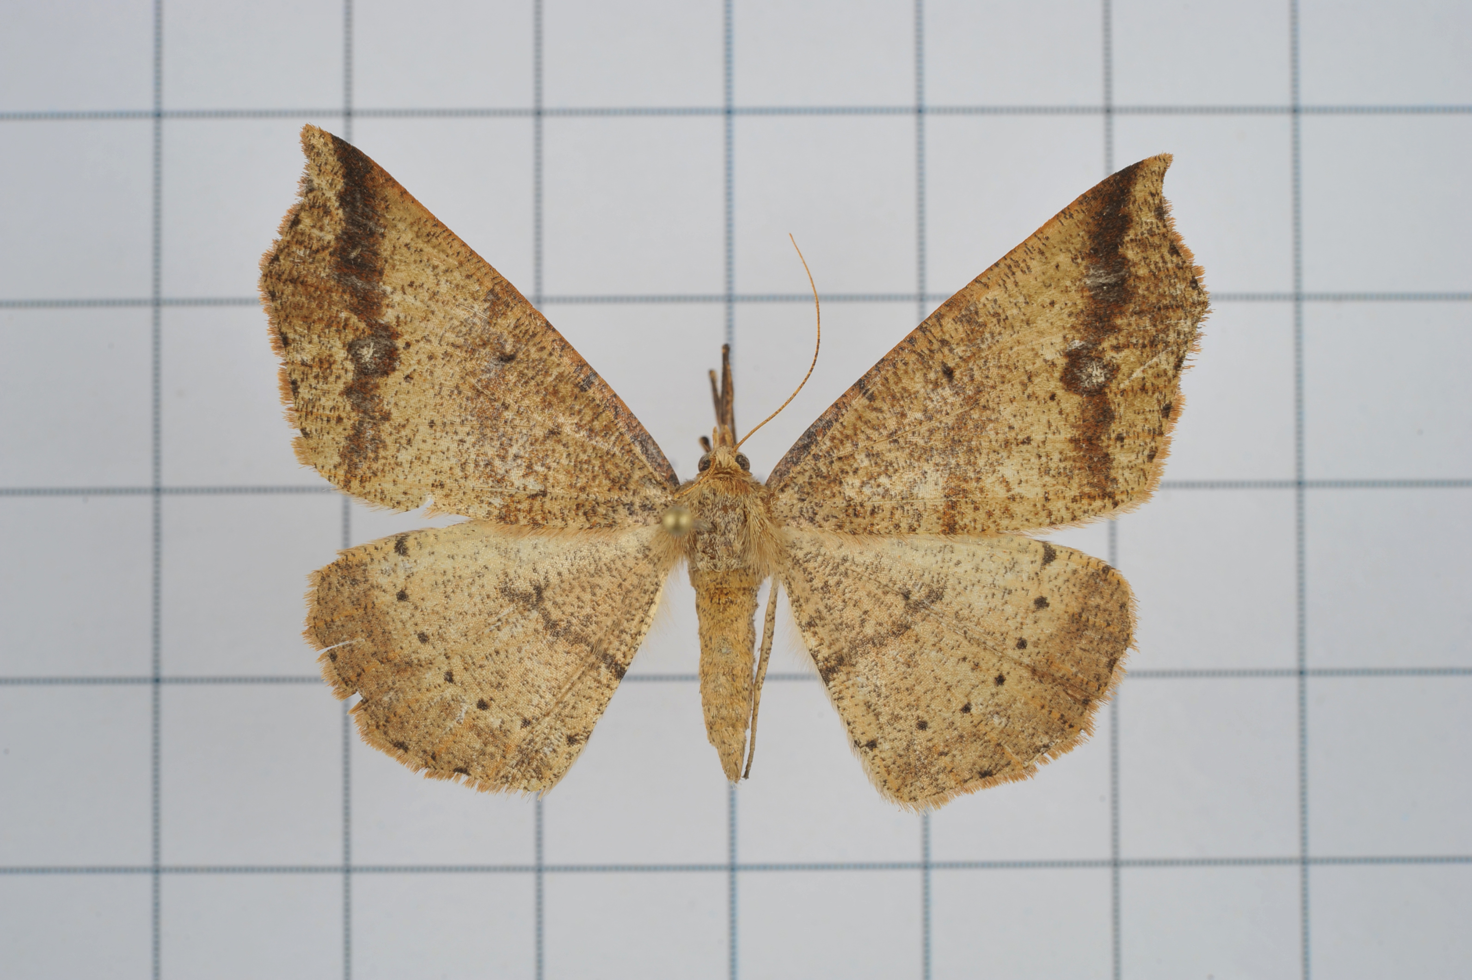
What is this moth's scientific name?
Xerodes albonotaria aritai
